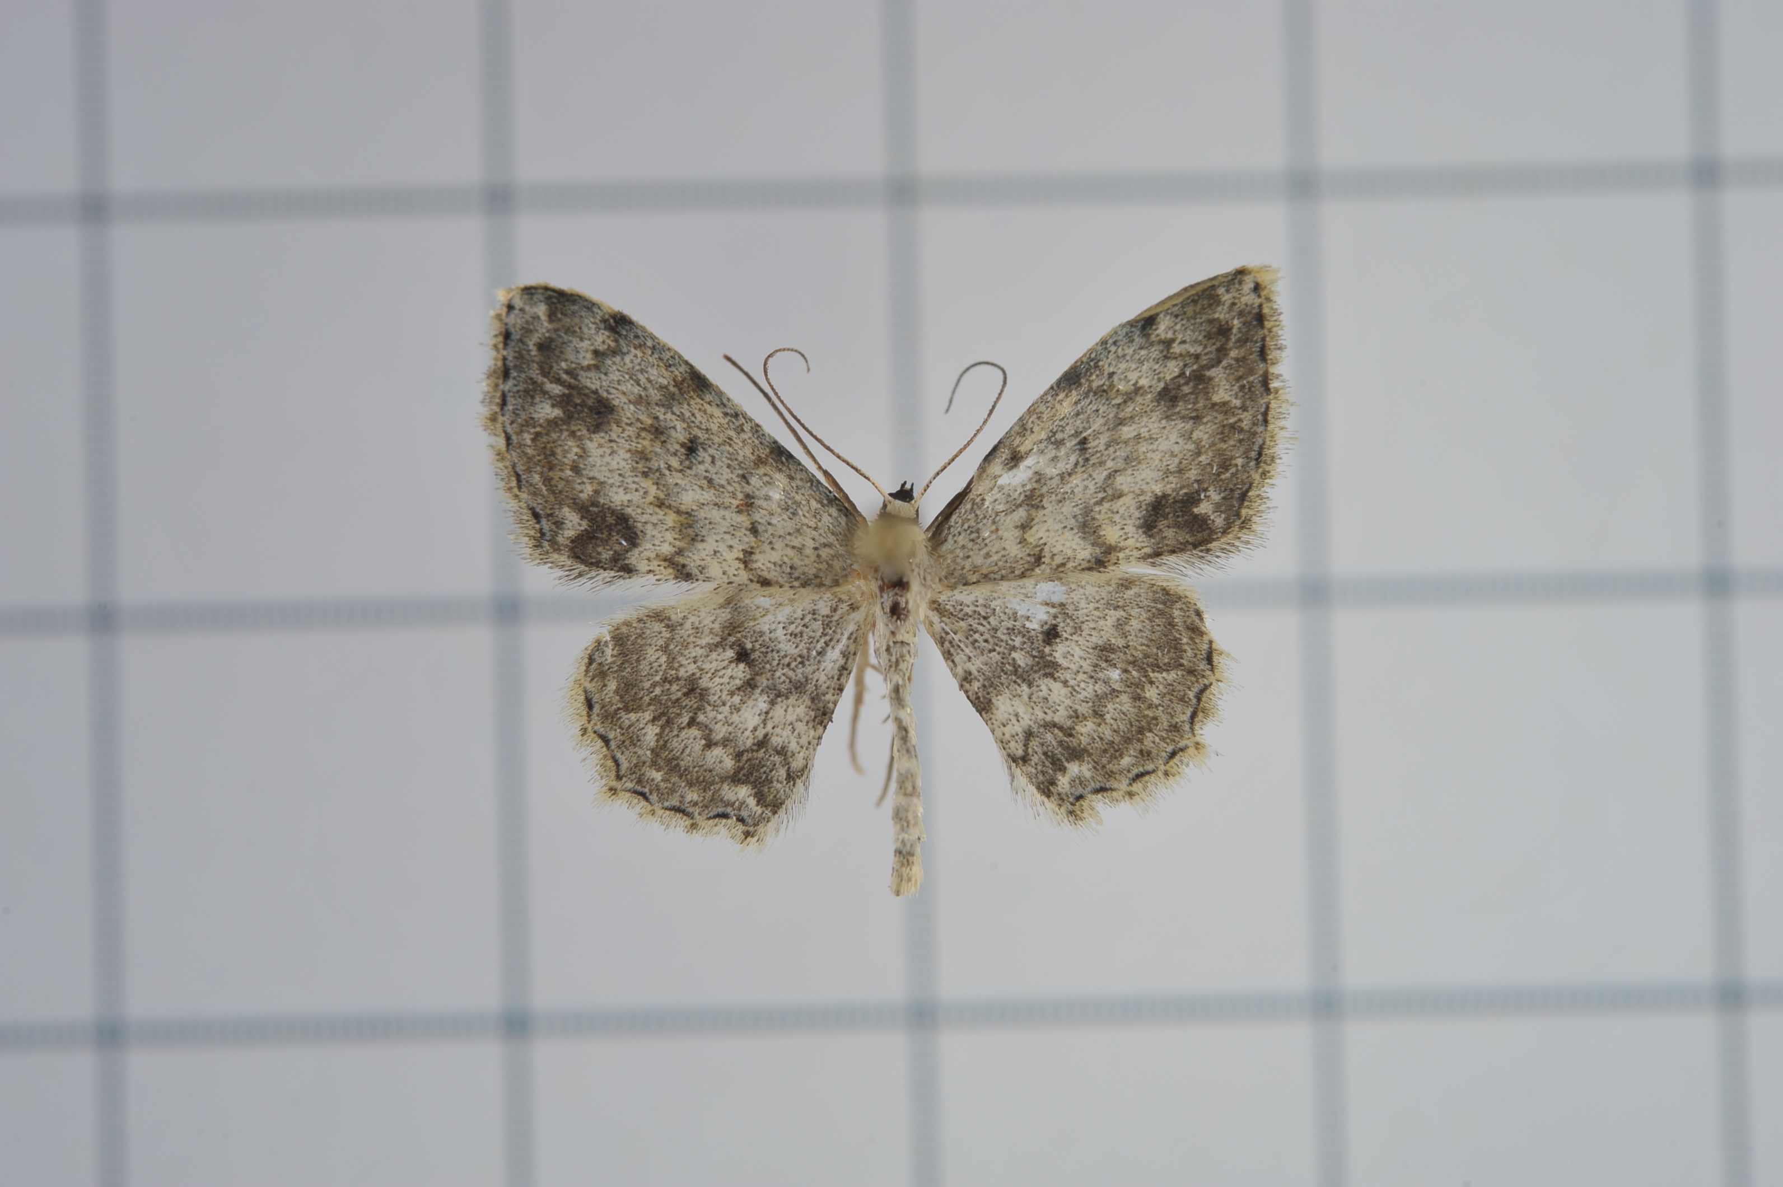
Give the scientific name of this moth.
Scopula isomerica
